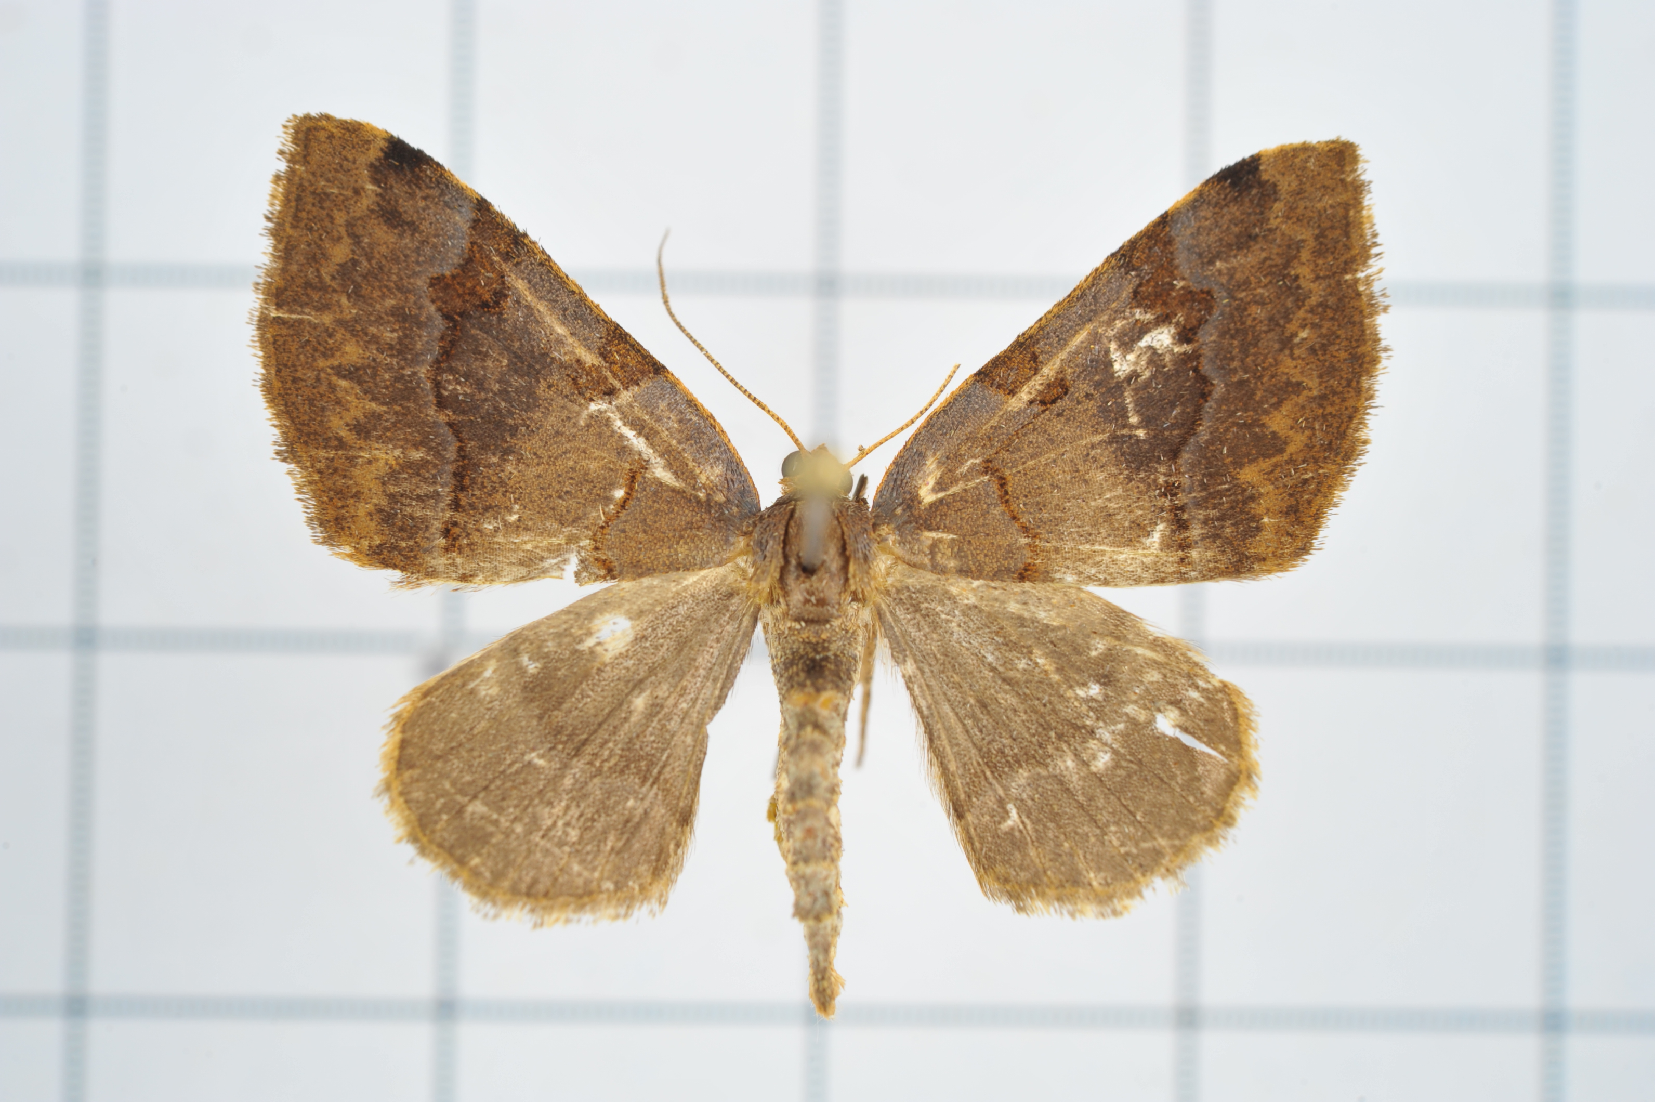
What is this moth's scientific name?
Heterophleps violescens
